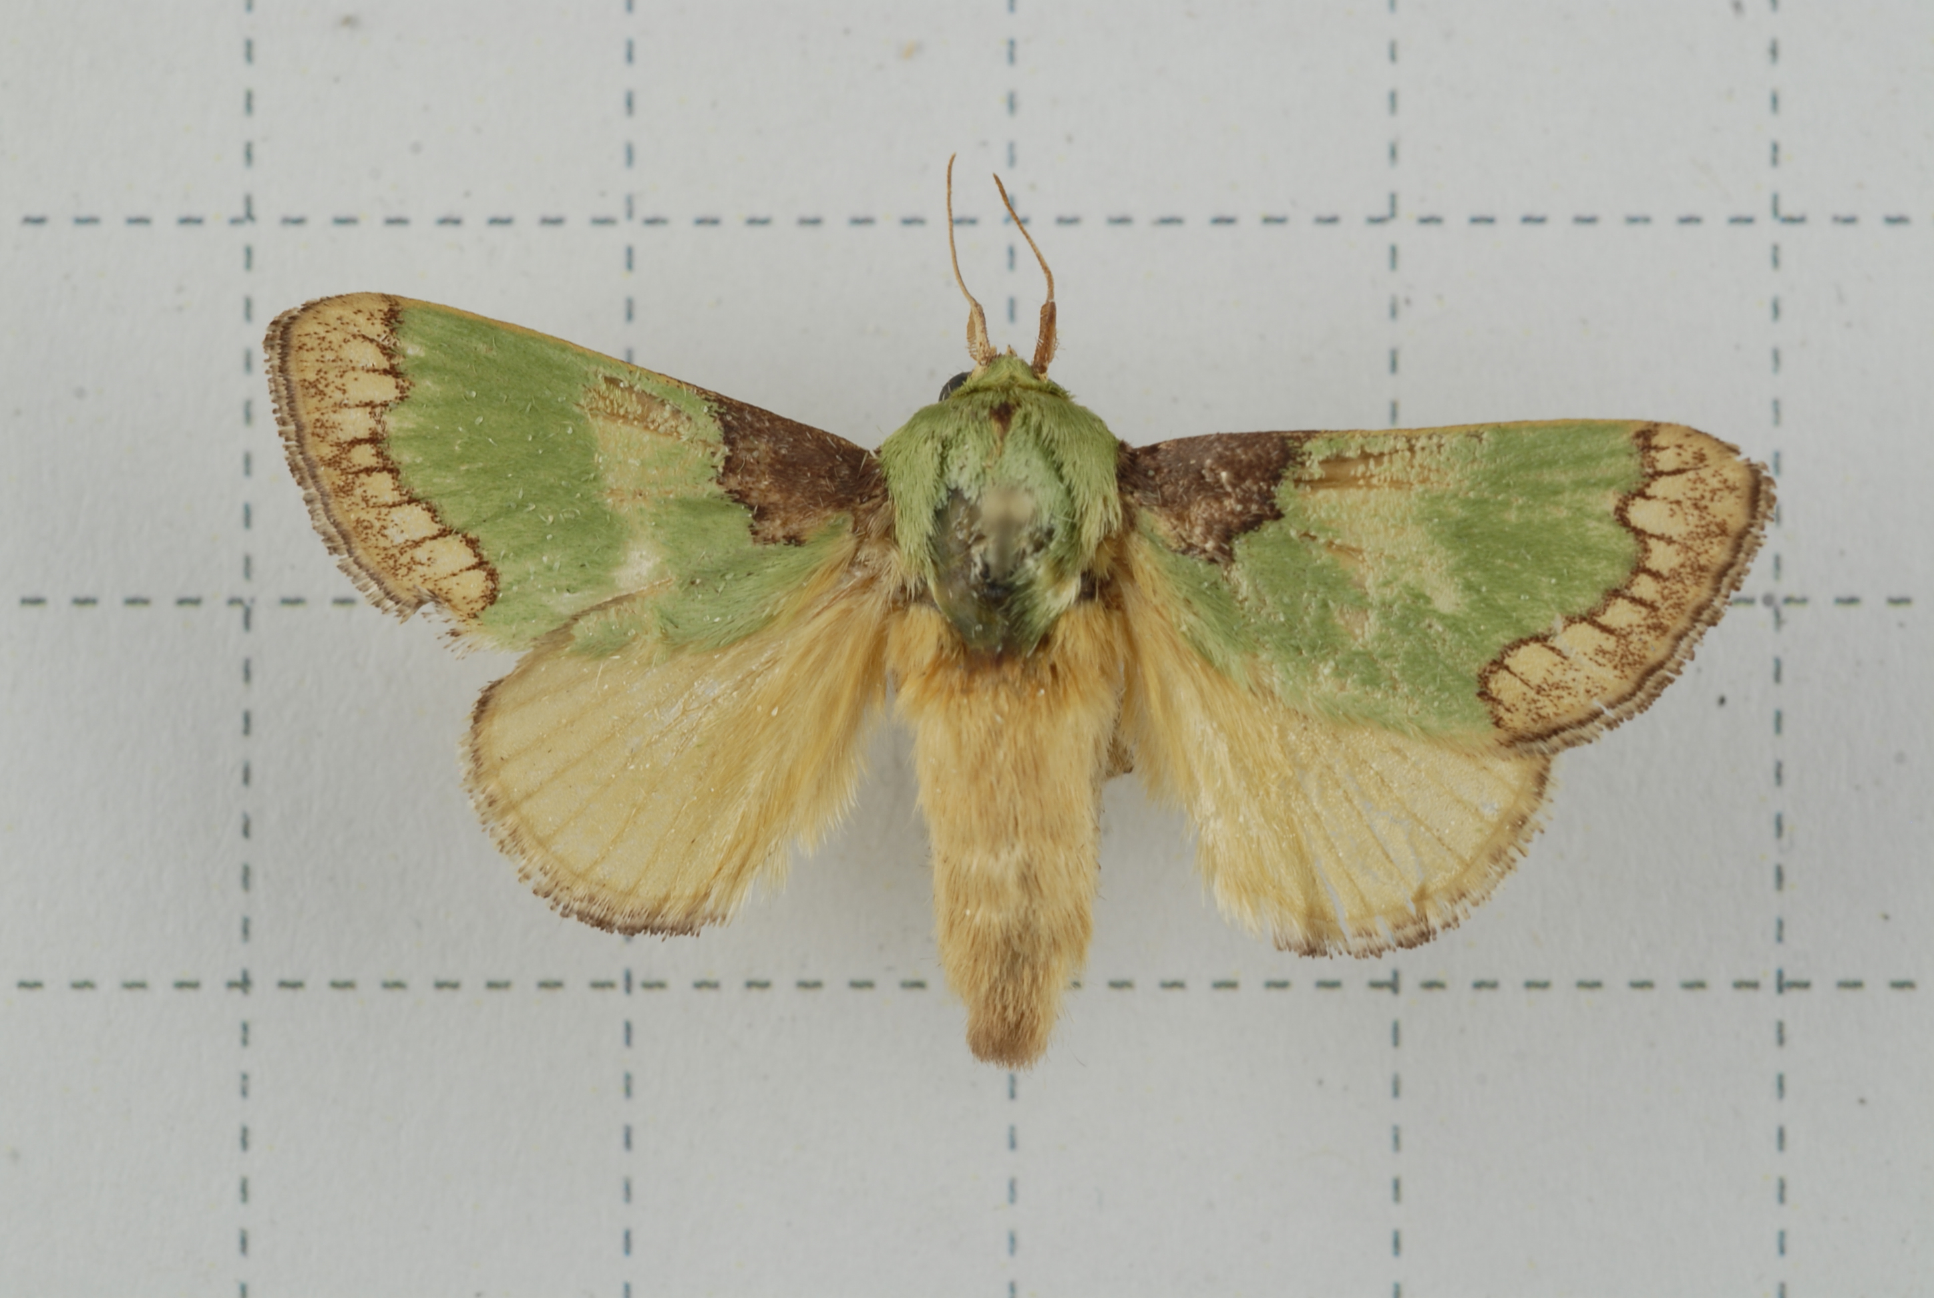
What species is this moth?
Parasa consocia
